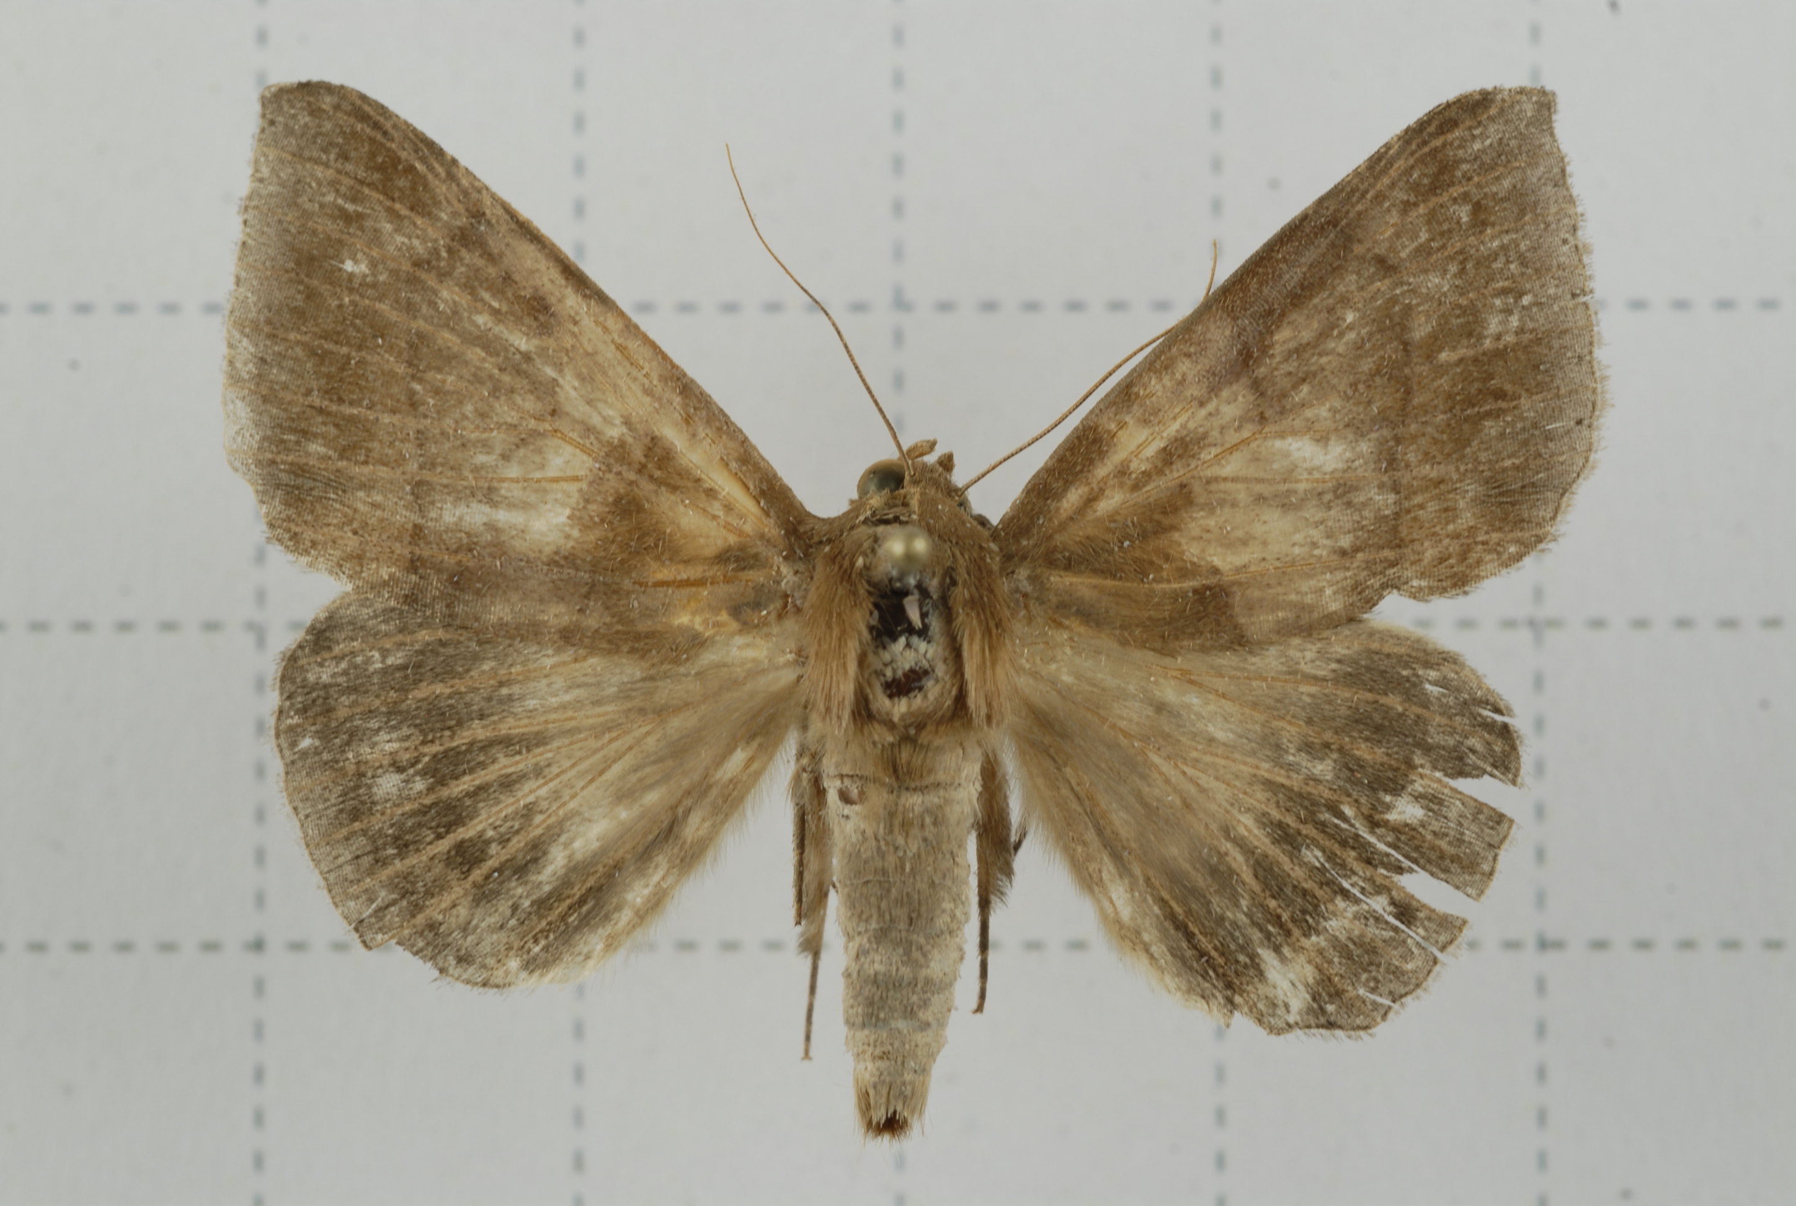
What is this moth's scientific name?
Bastilla absentimacula
